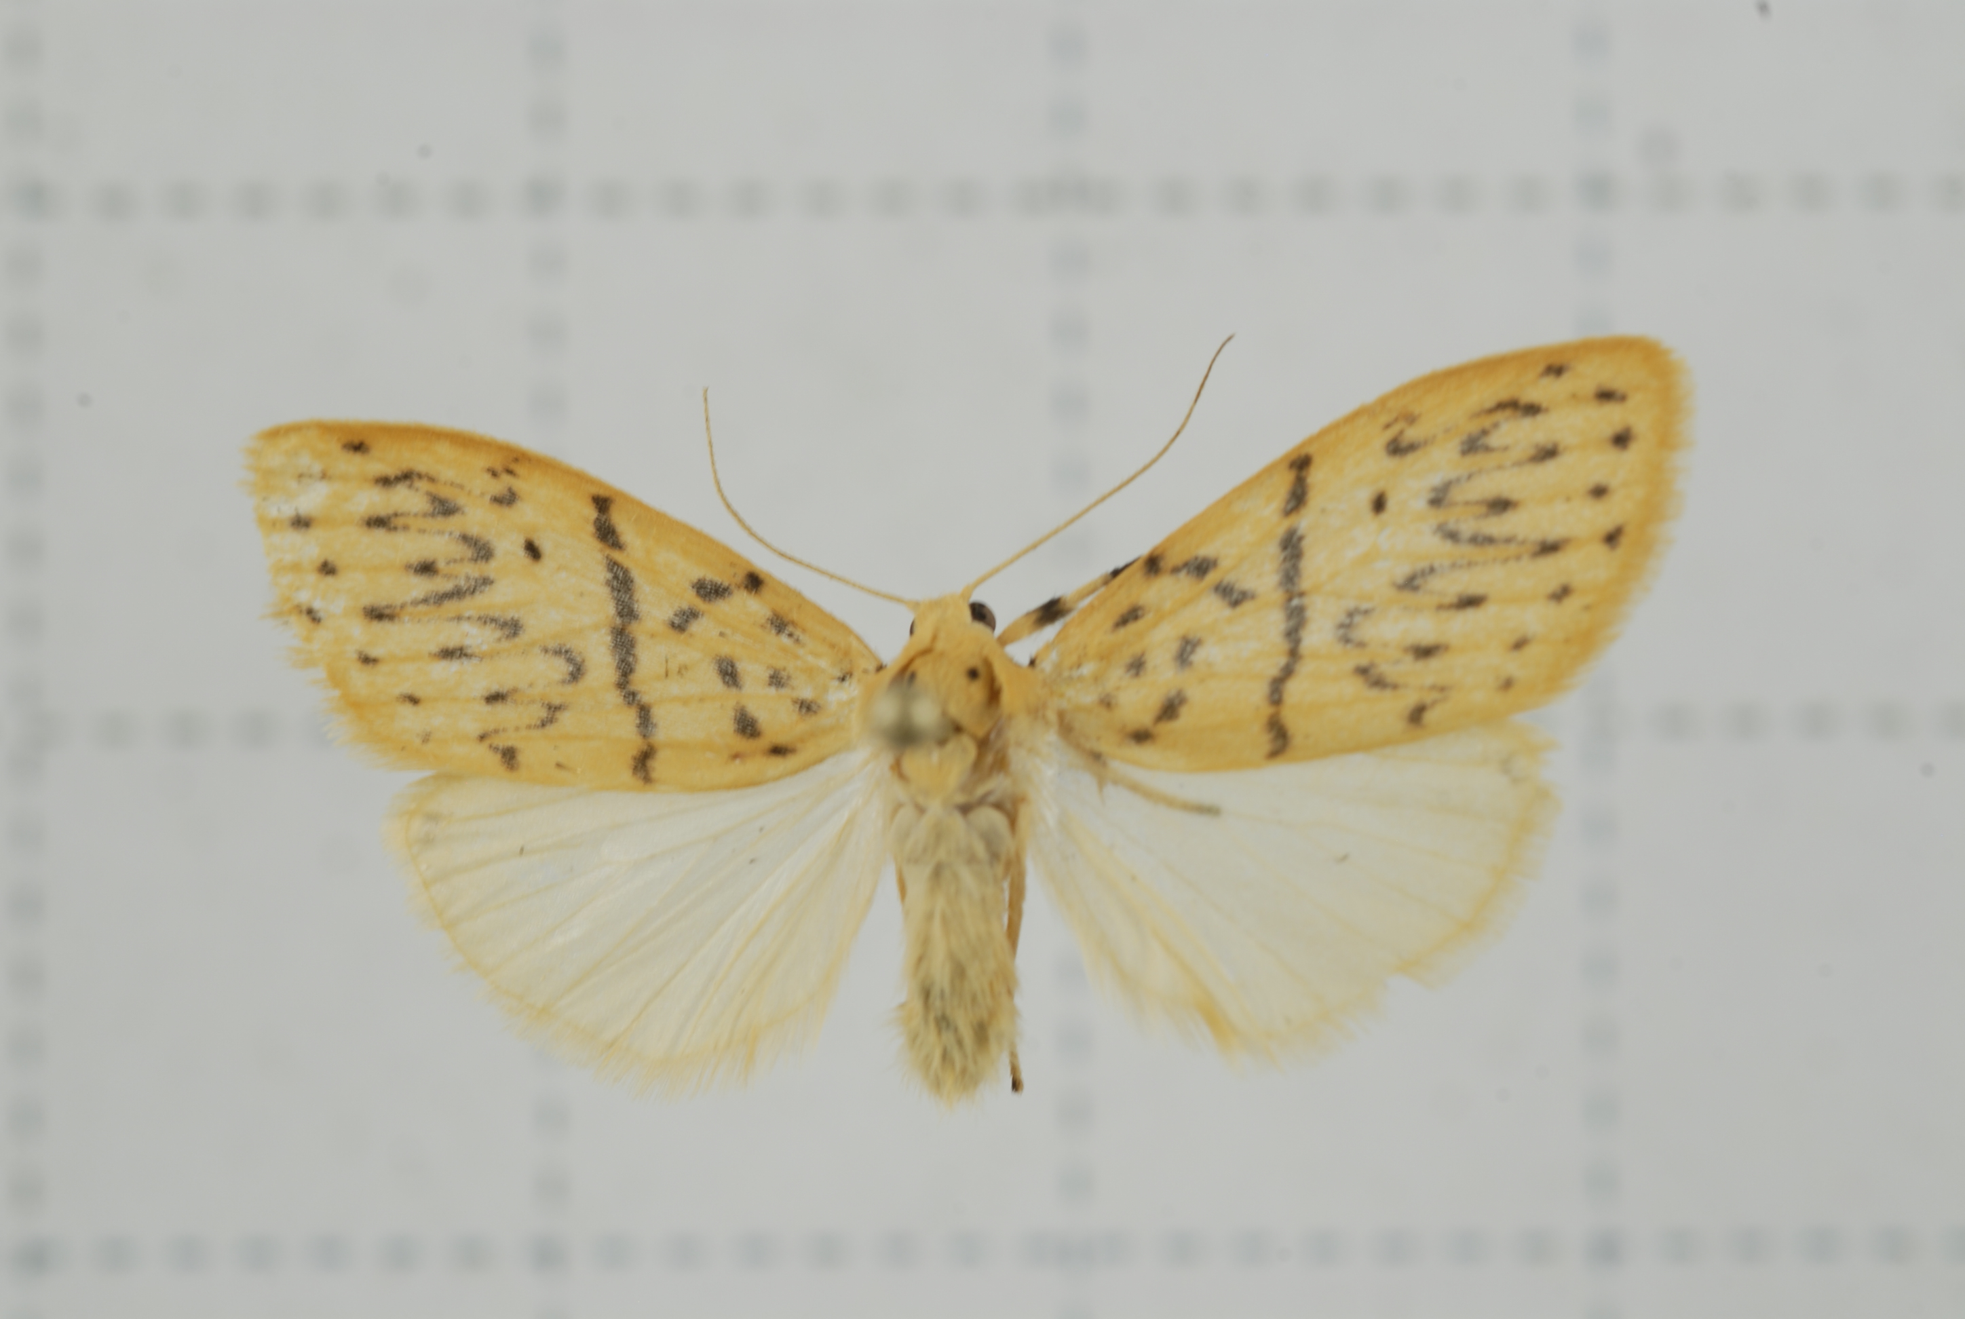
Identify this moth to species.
Huangilene alikangiae alikangiae
